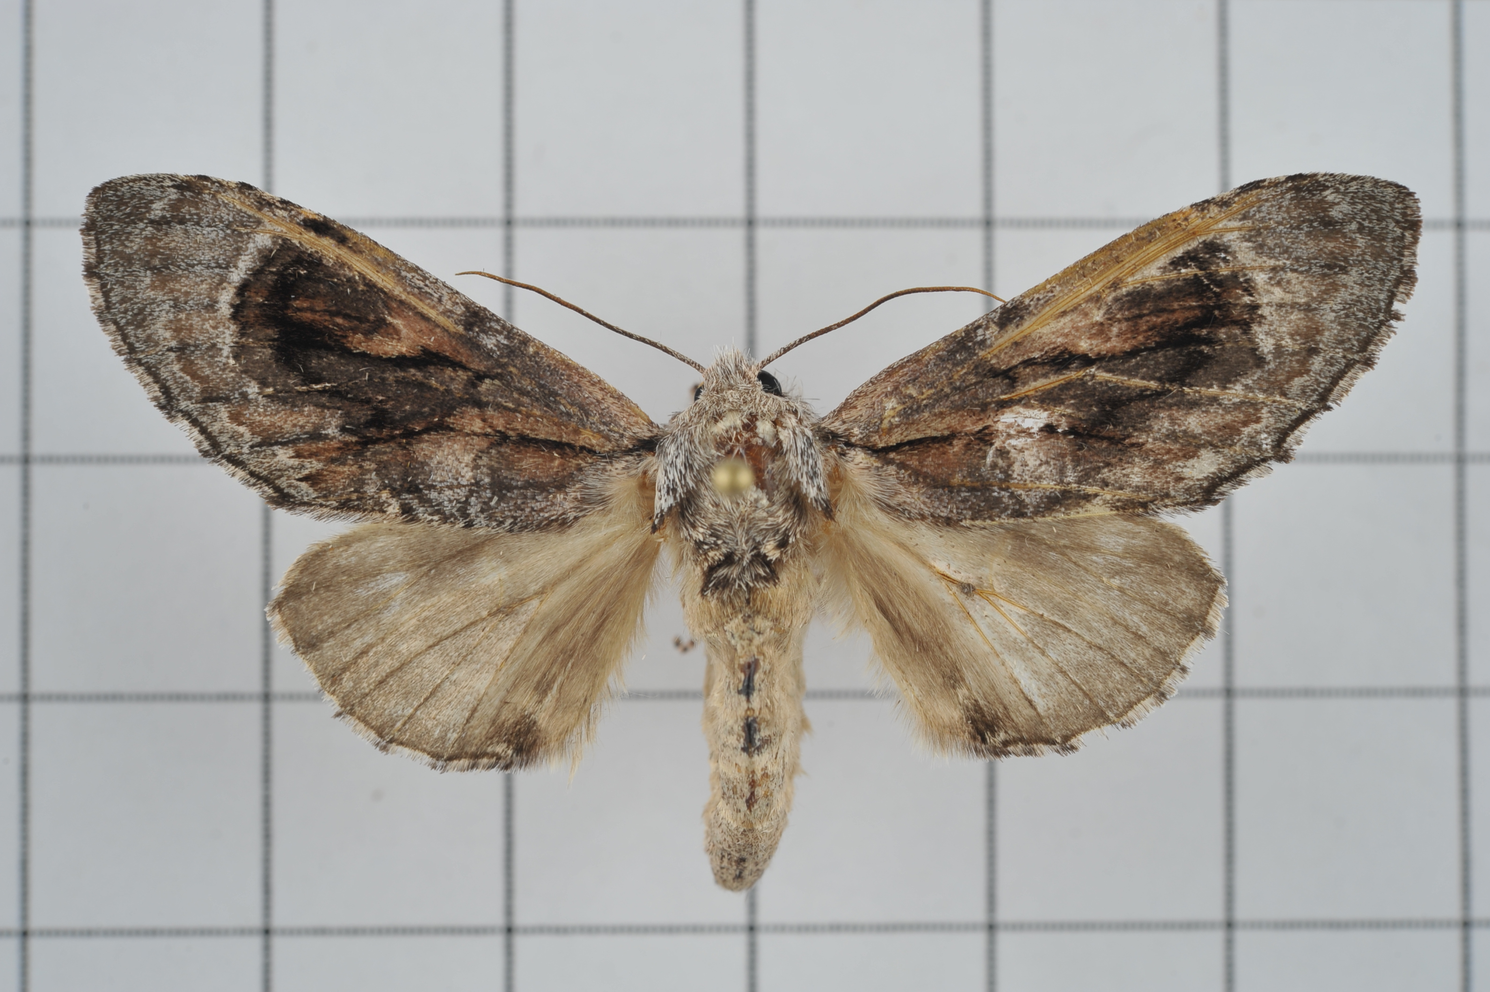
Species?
Fentonia baibarana
